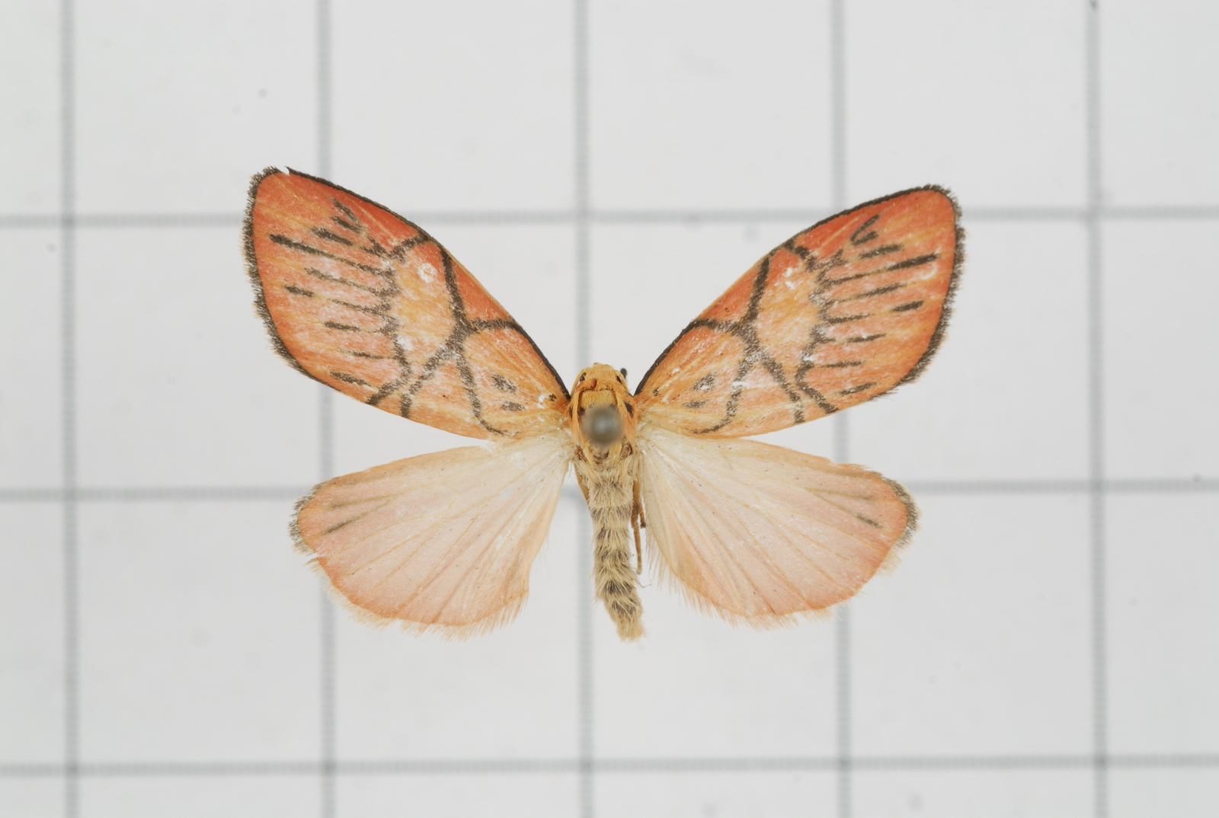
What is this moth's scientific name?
Aberrasine shiou
